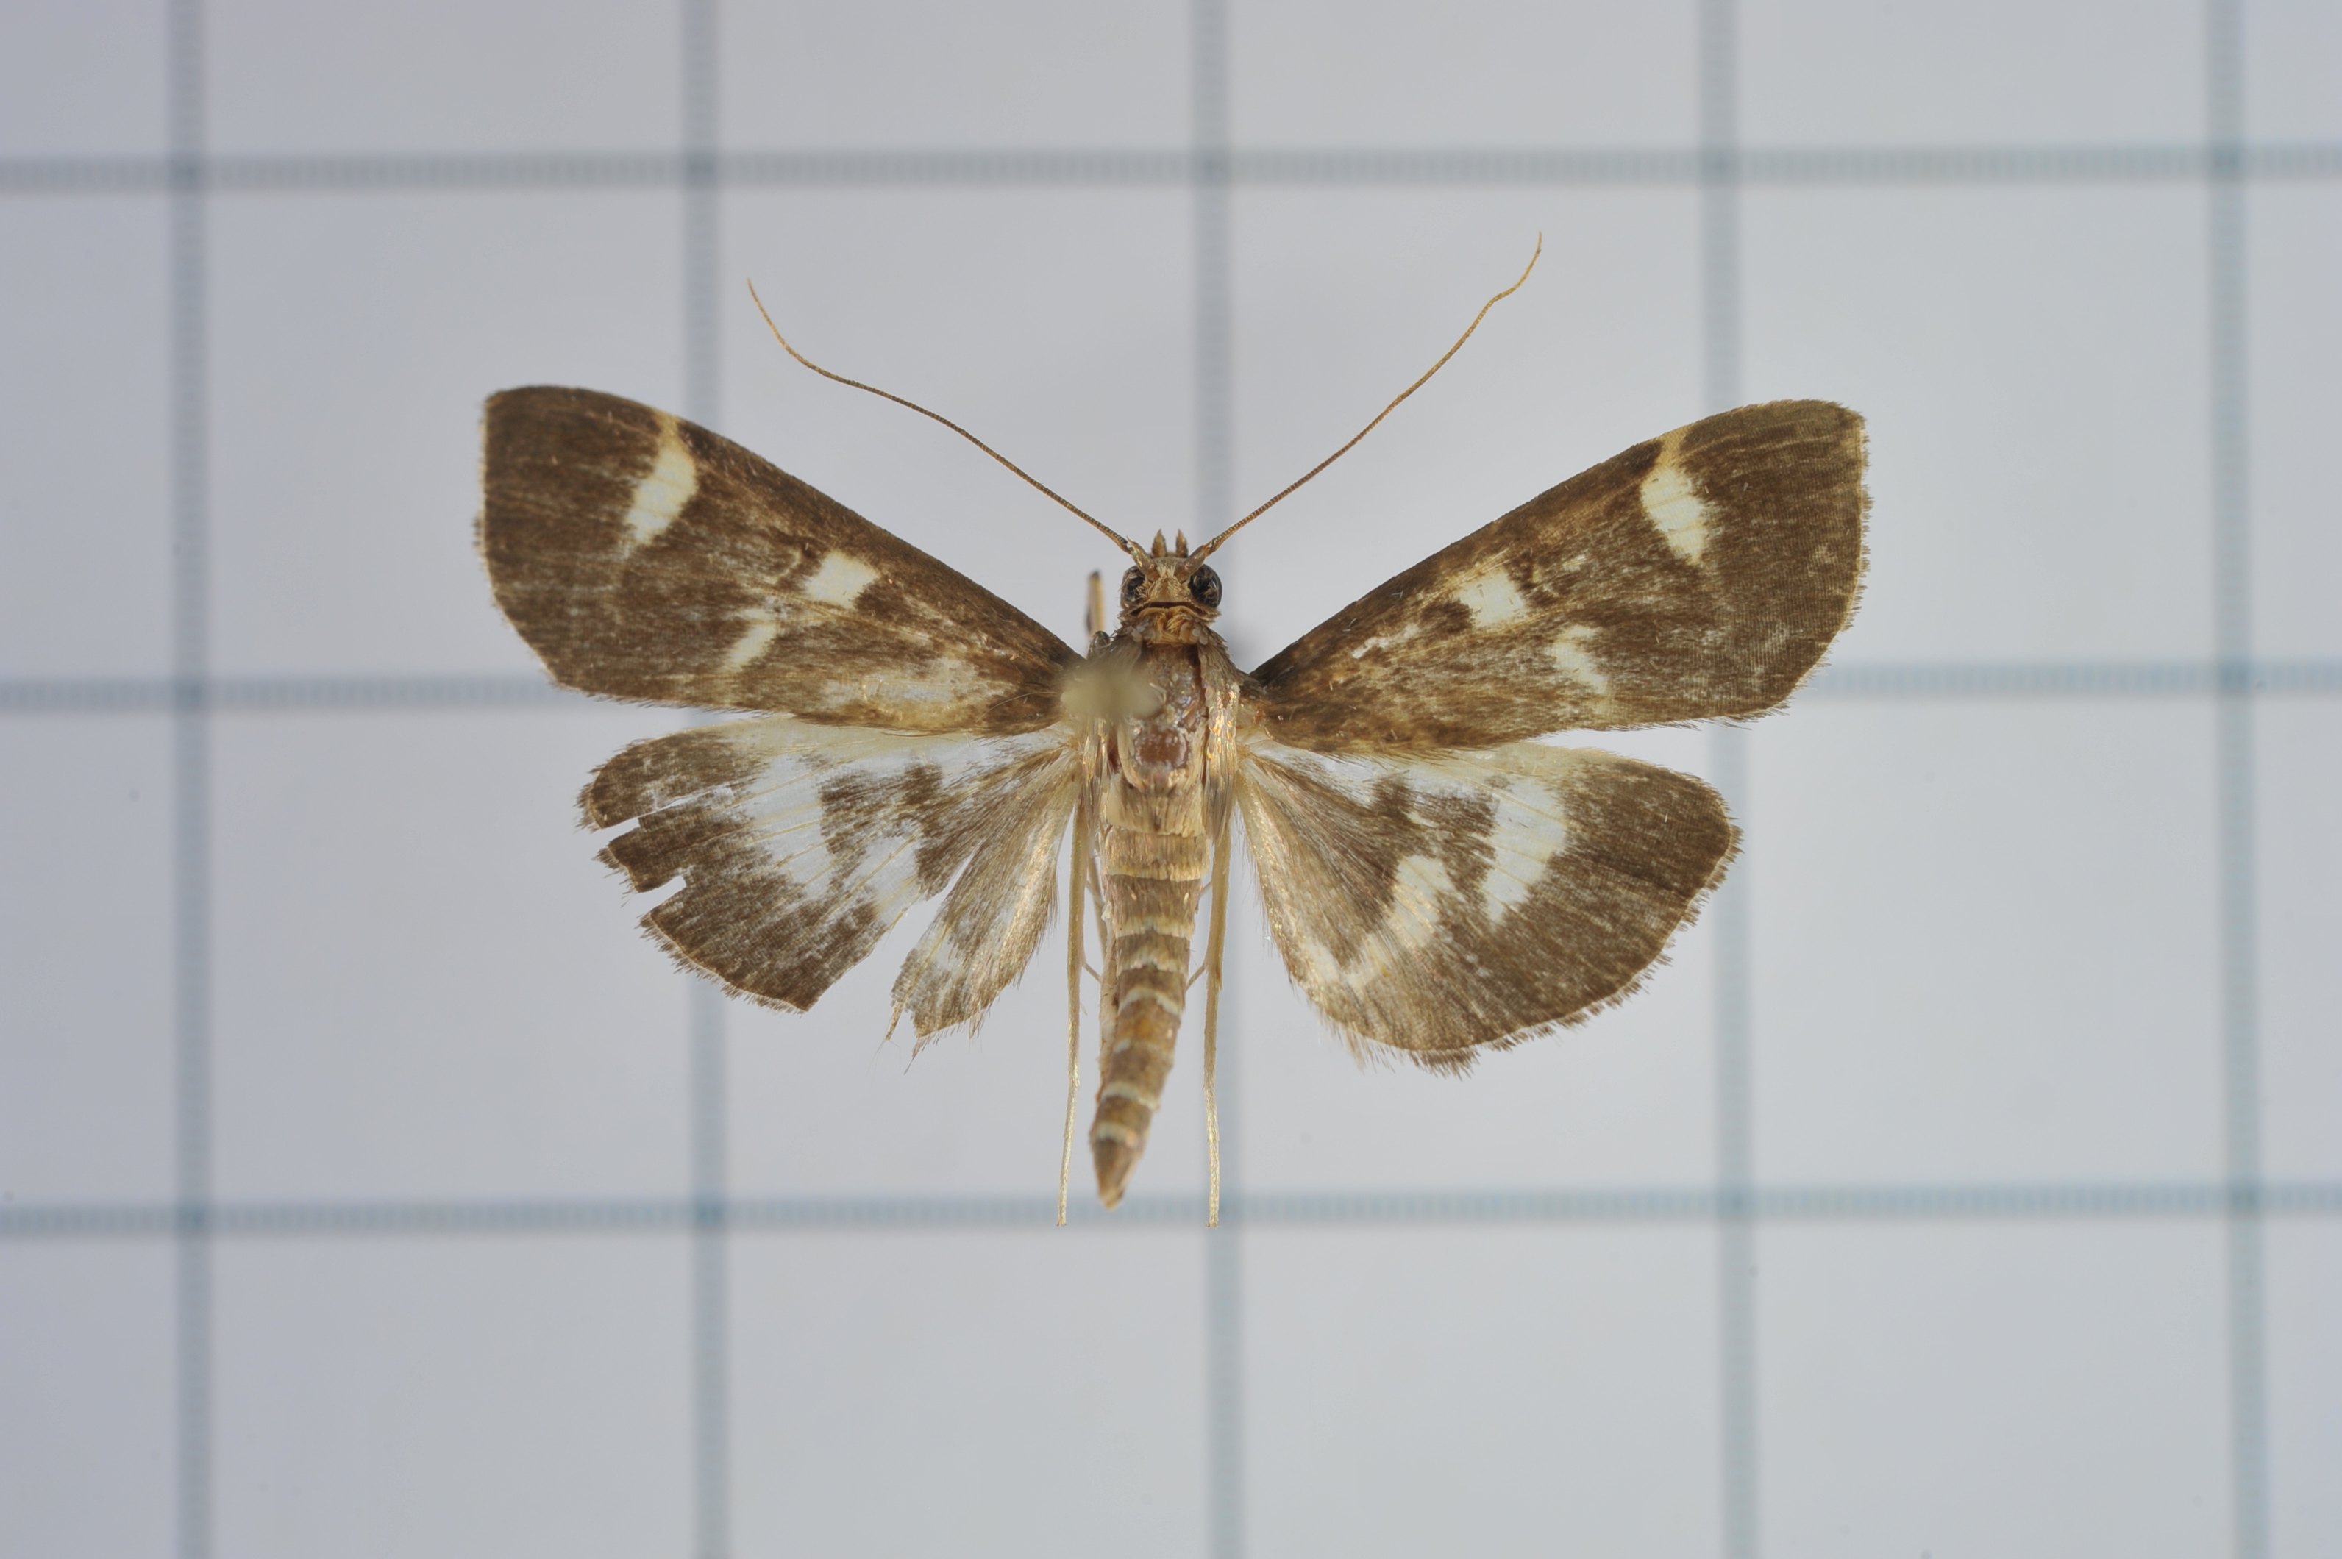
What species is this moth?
Herpetogramma luctuosalis
